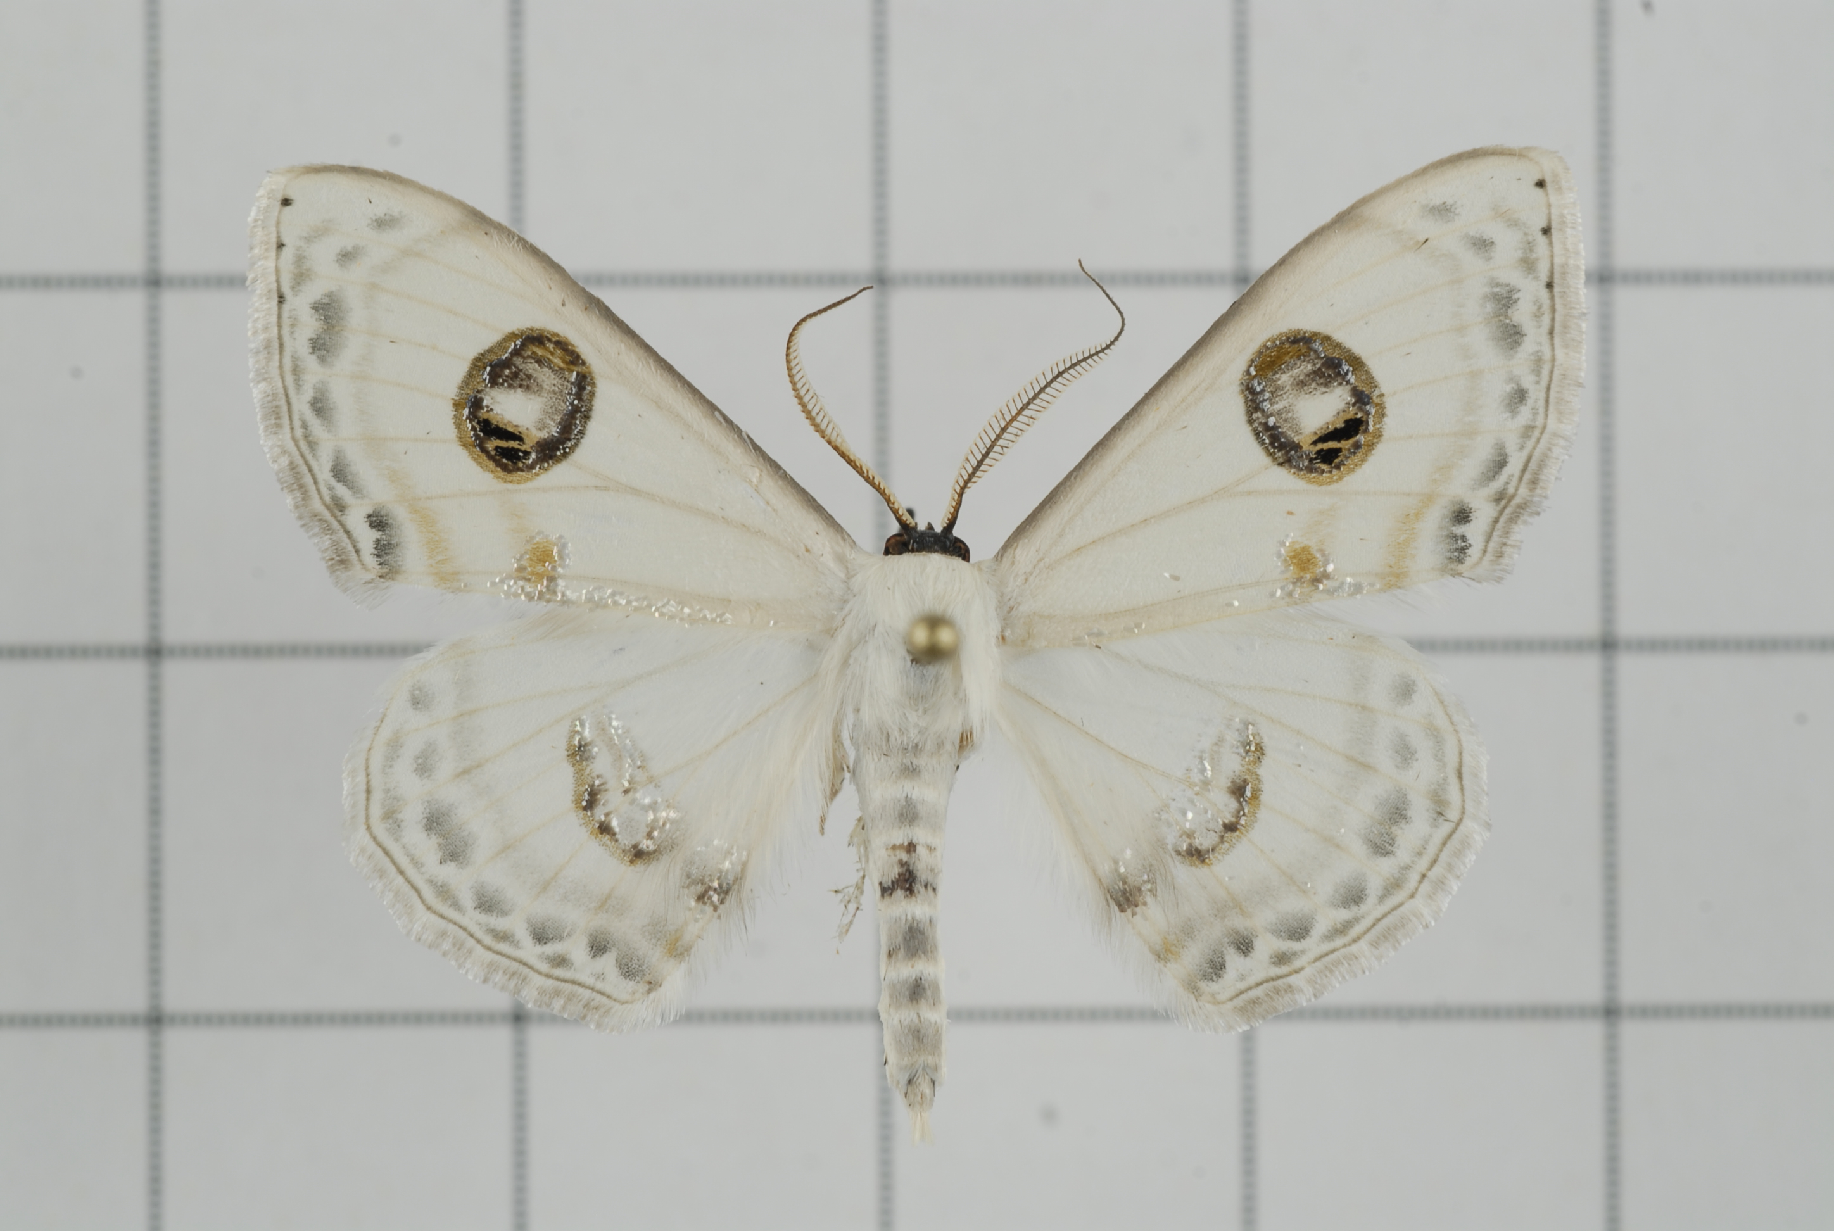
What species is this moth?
Problepsis albidior matsumurai
